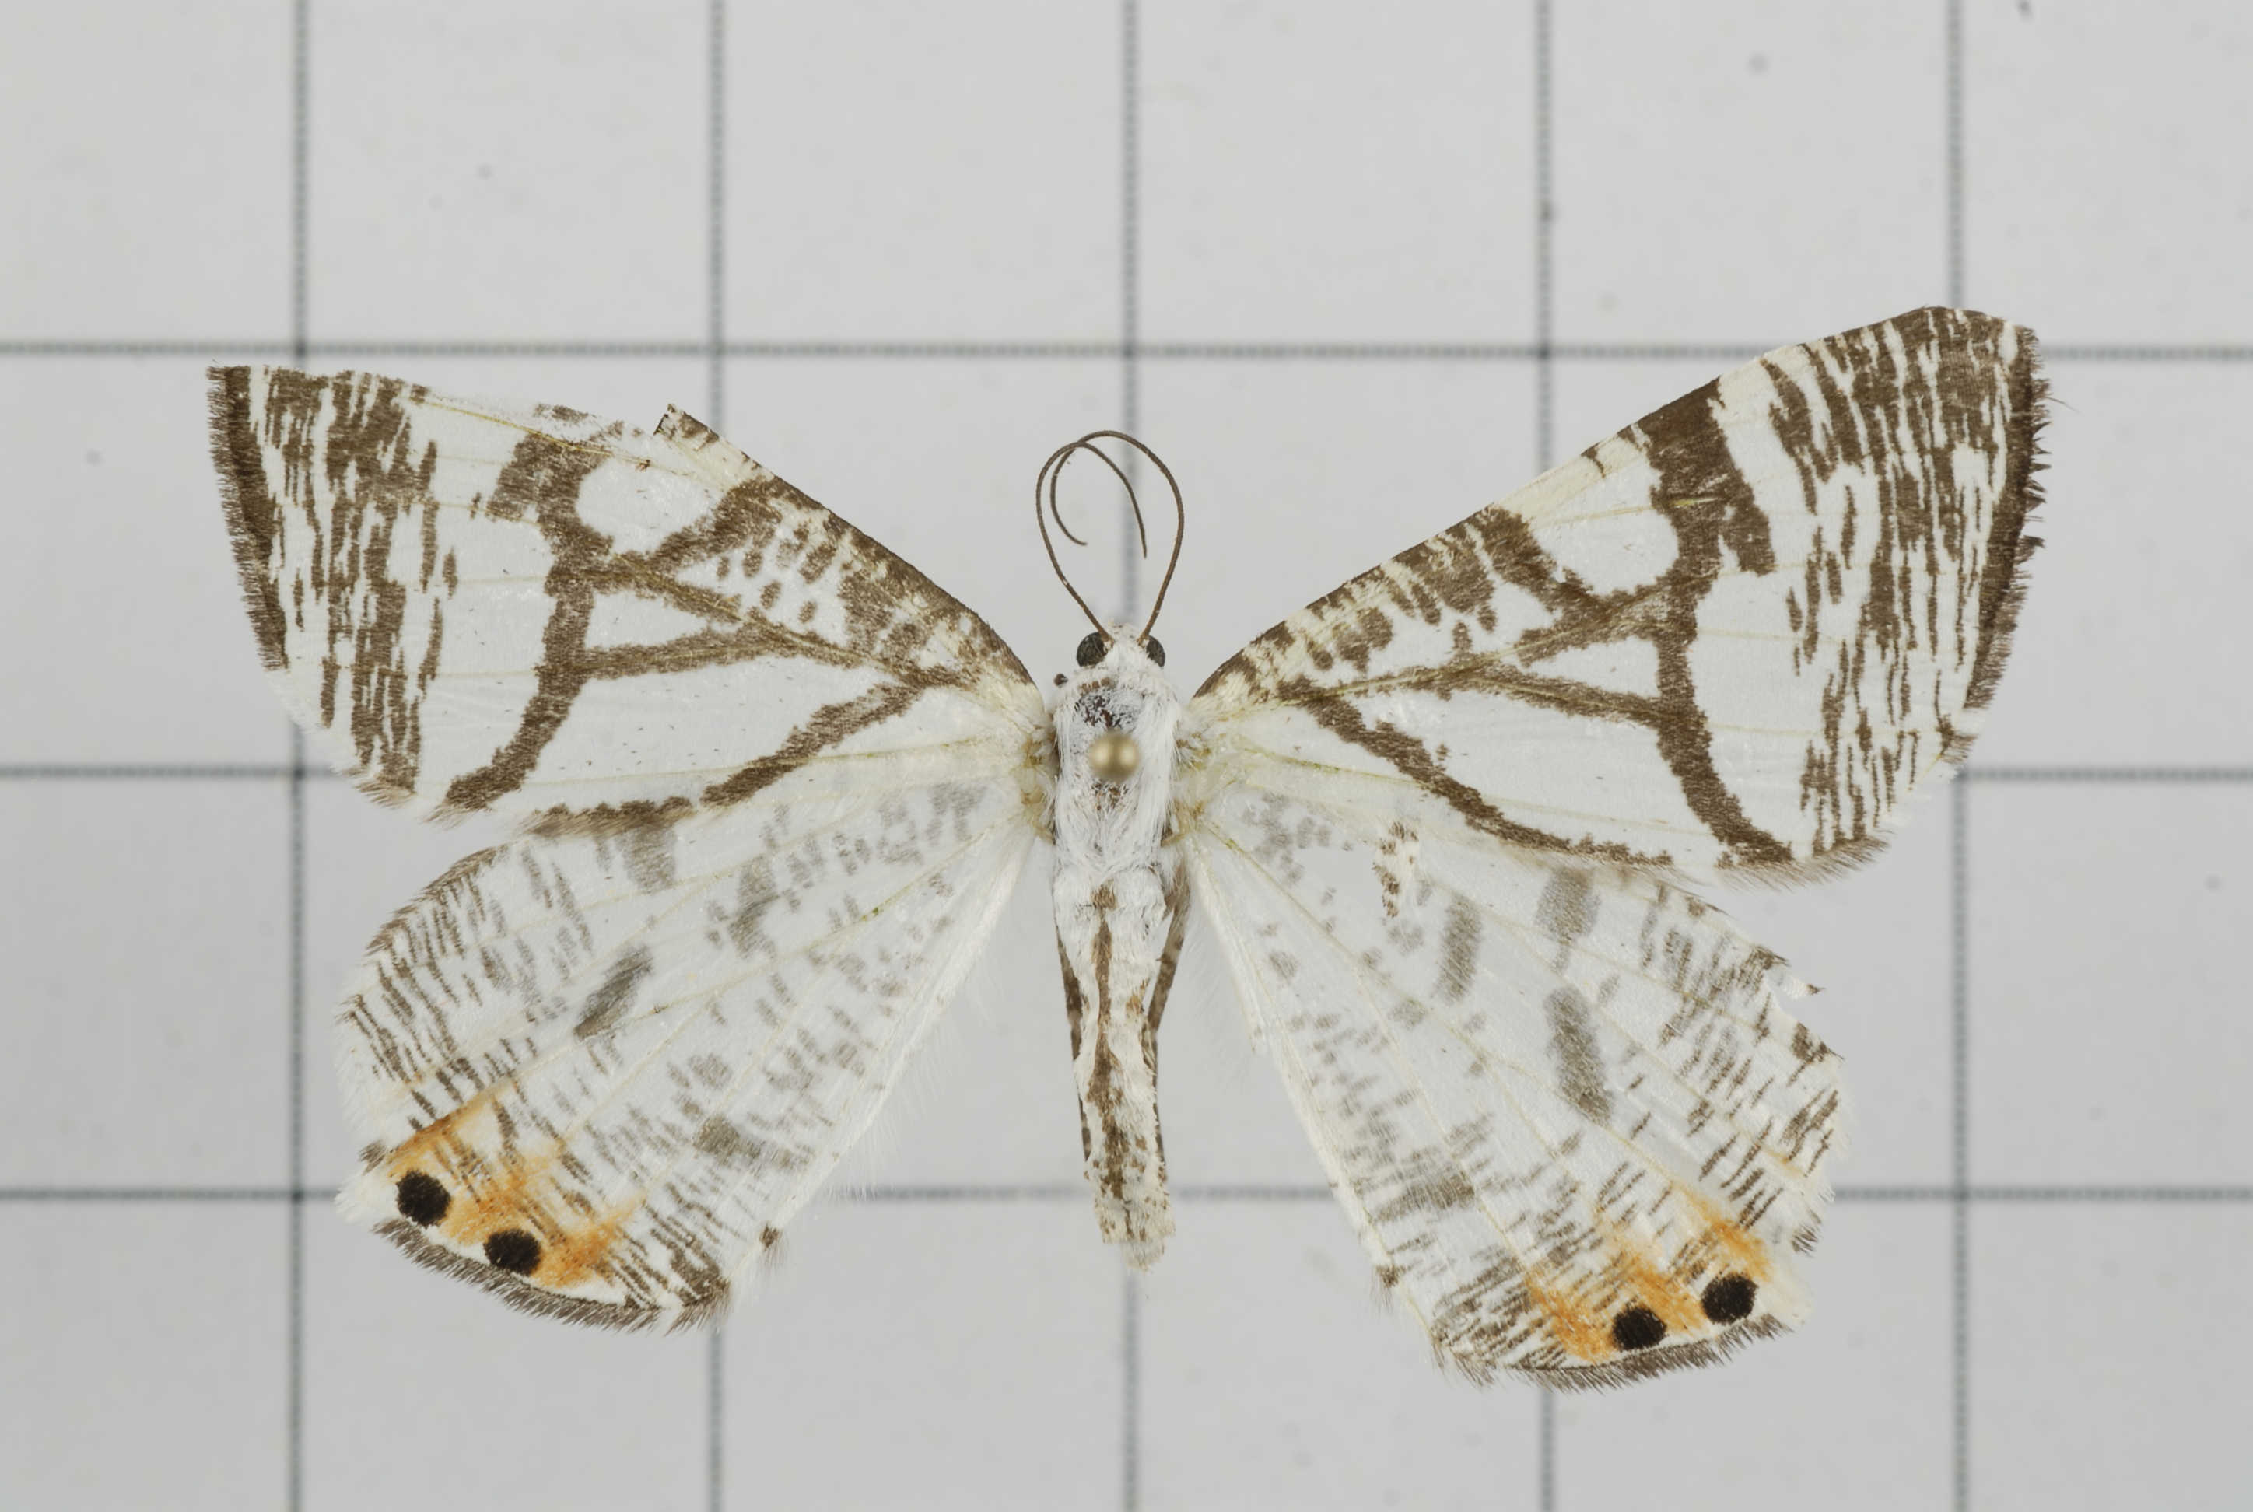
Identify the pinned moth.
Ourapteryx ramosa
